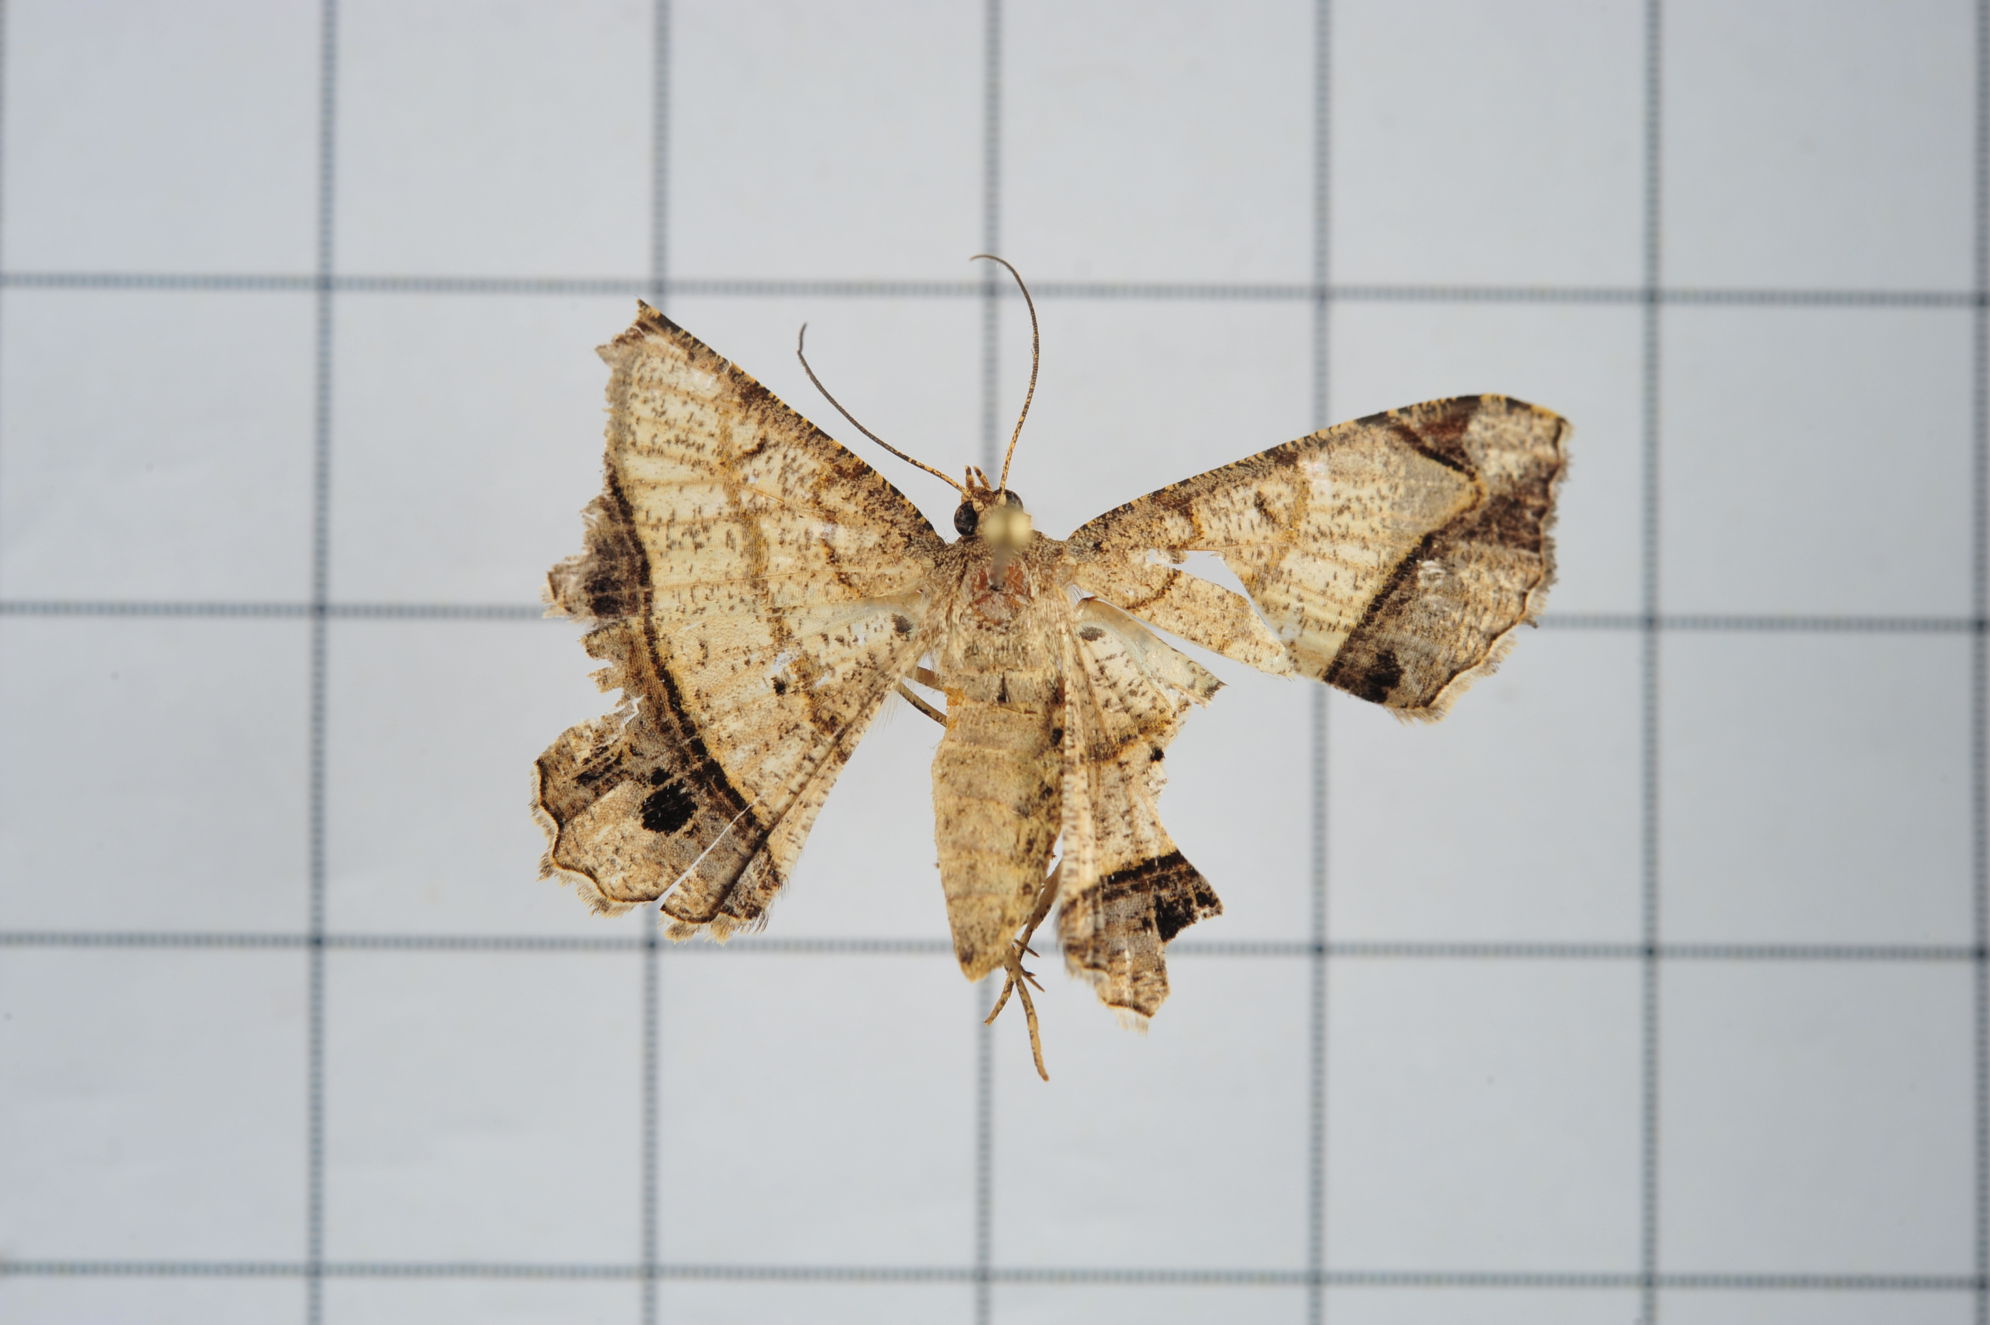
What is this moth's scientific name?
Chiasmia intermediaria
